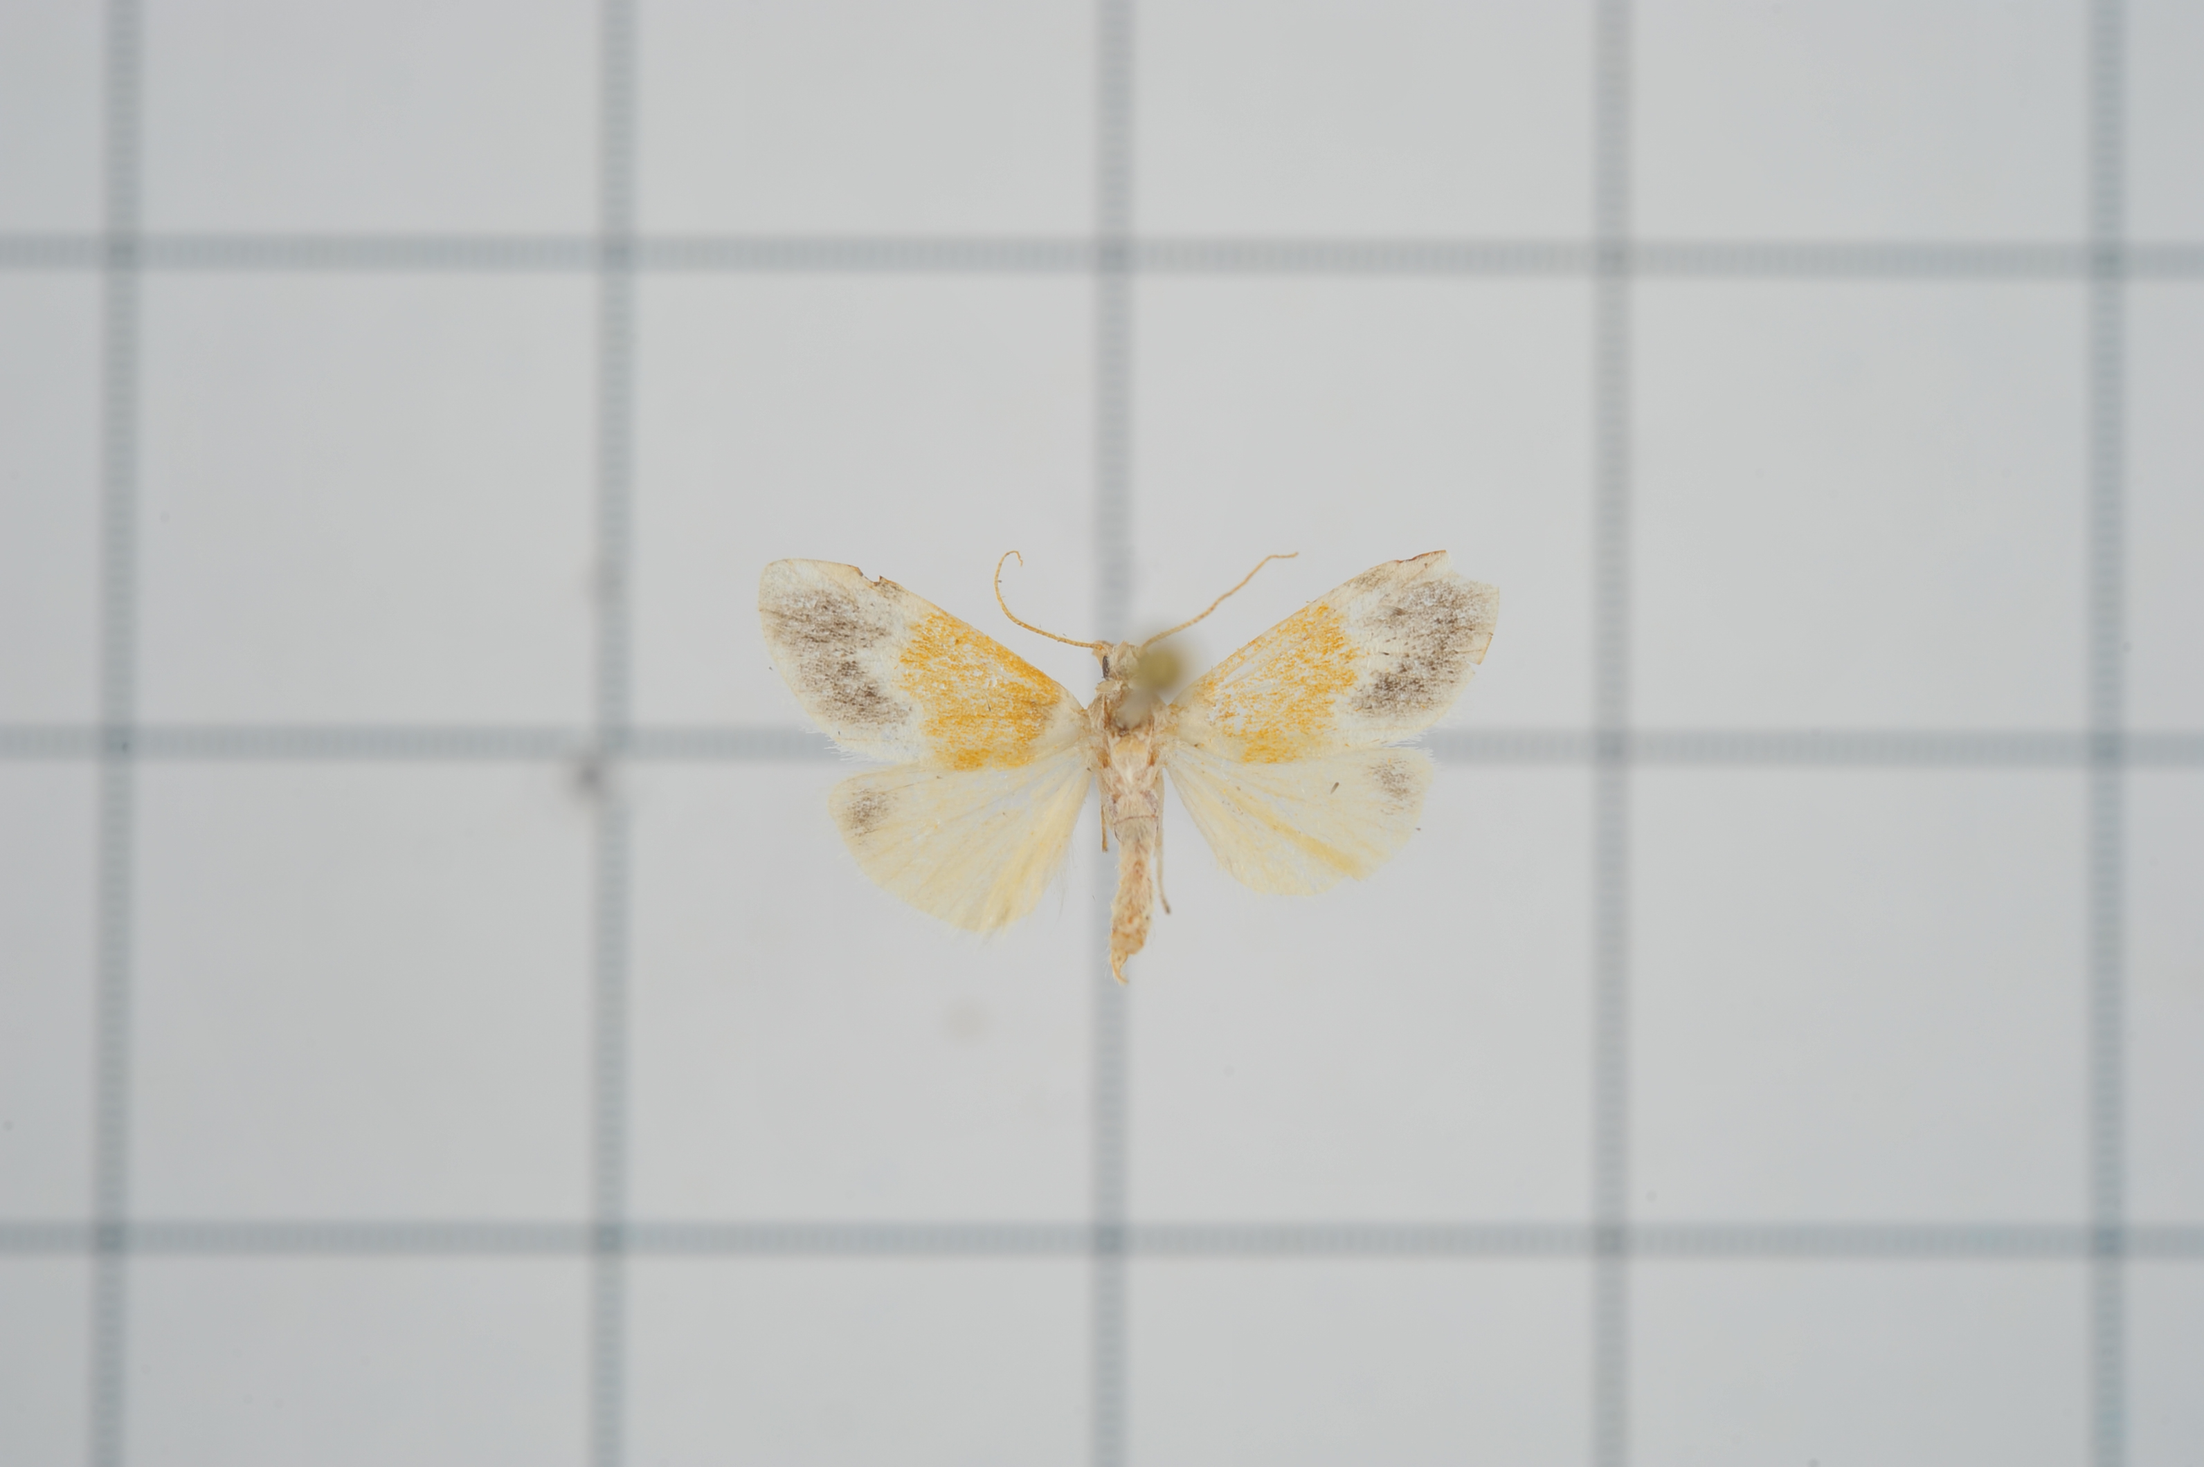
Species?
Nanarsine semilutea
